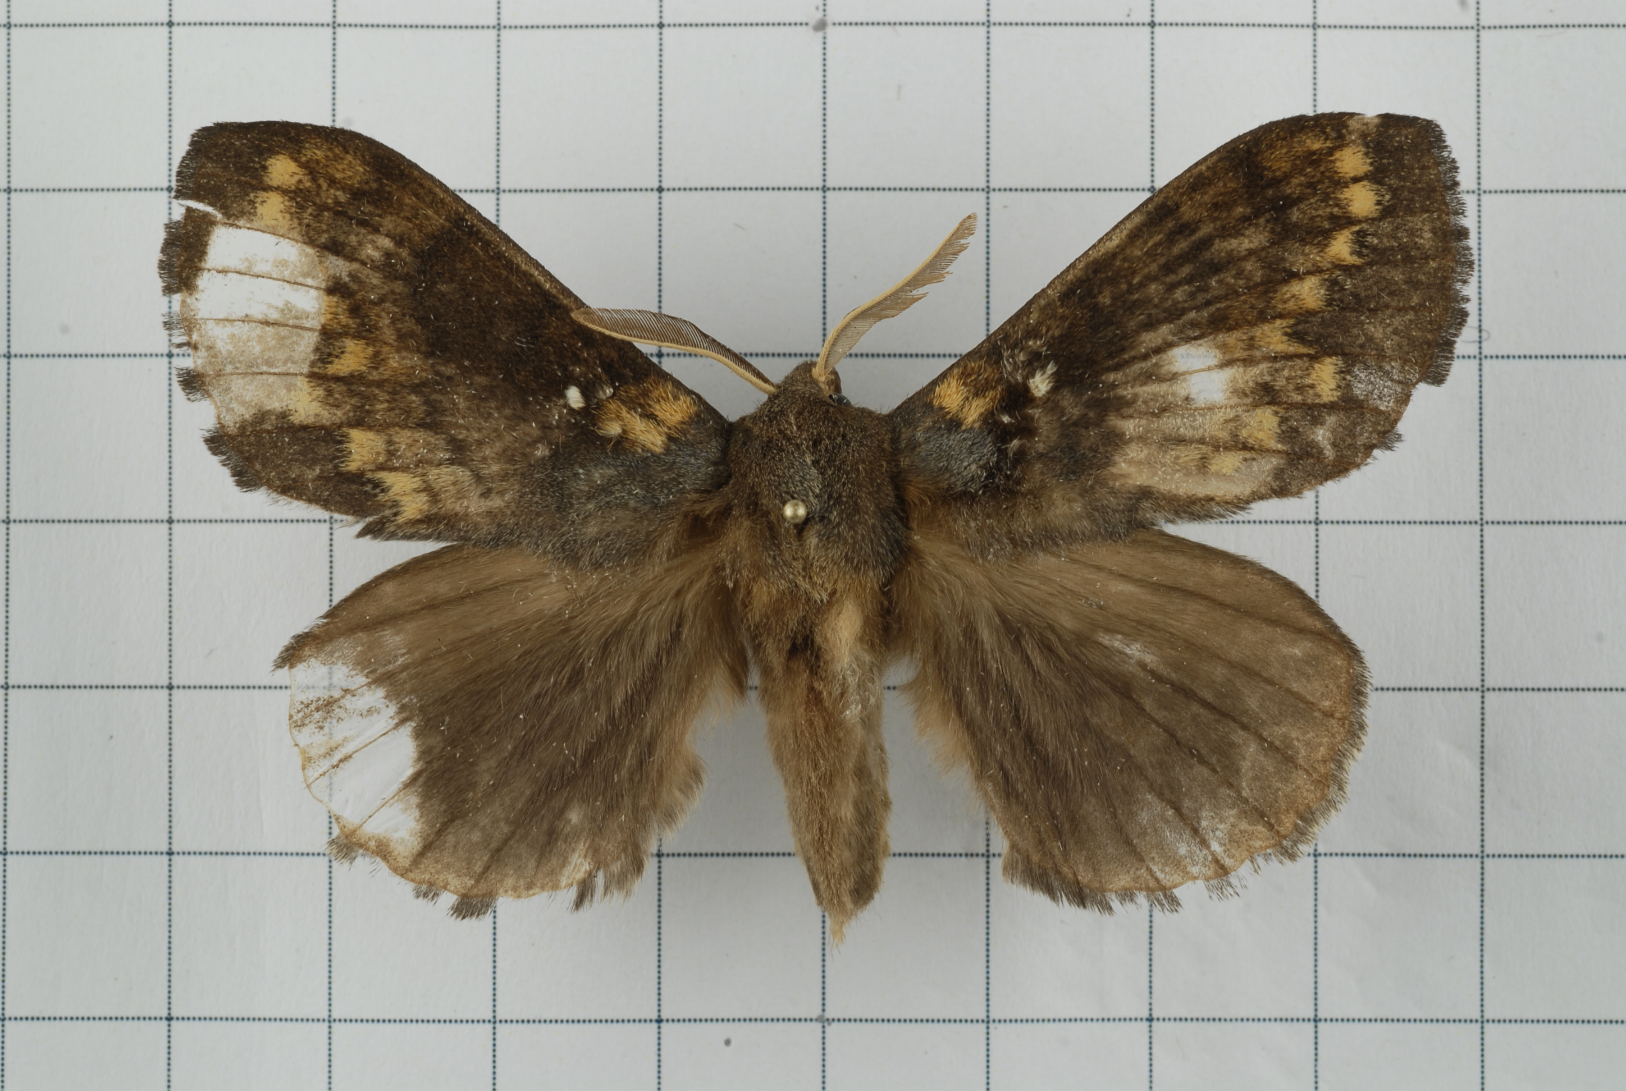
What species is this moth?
Dendrolimus punctatus
